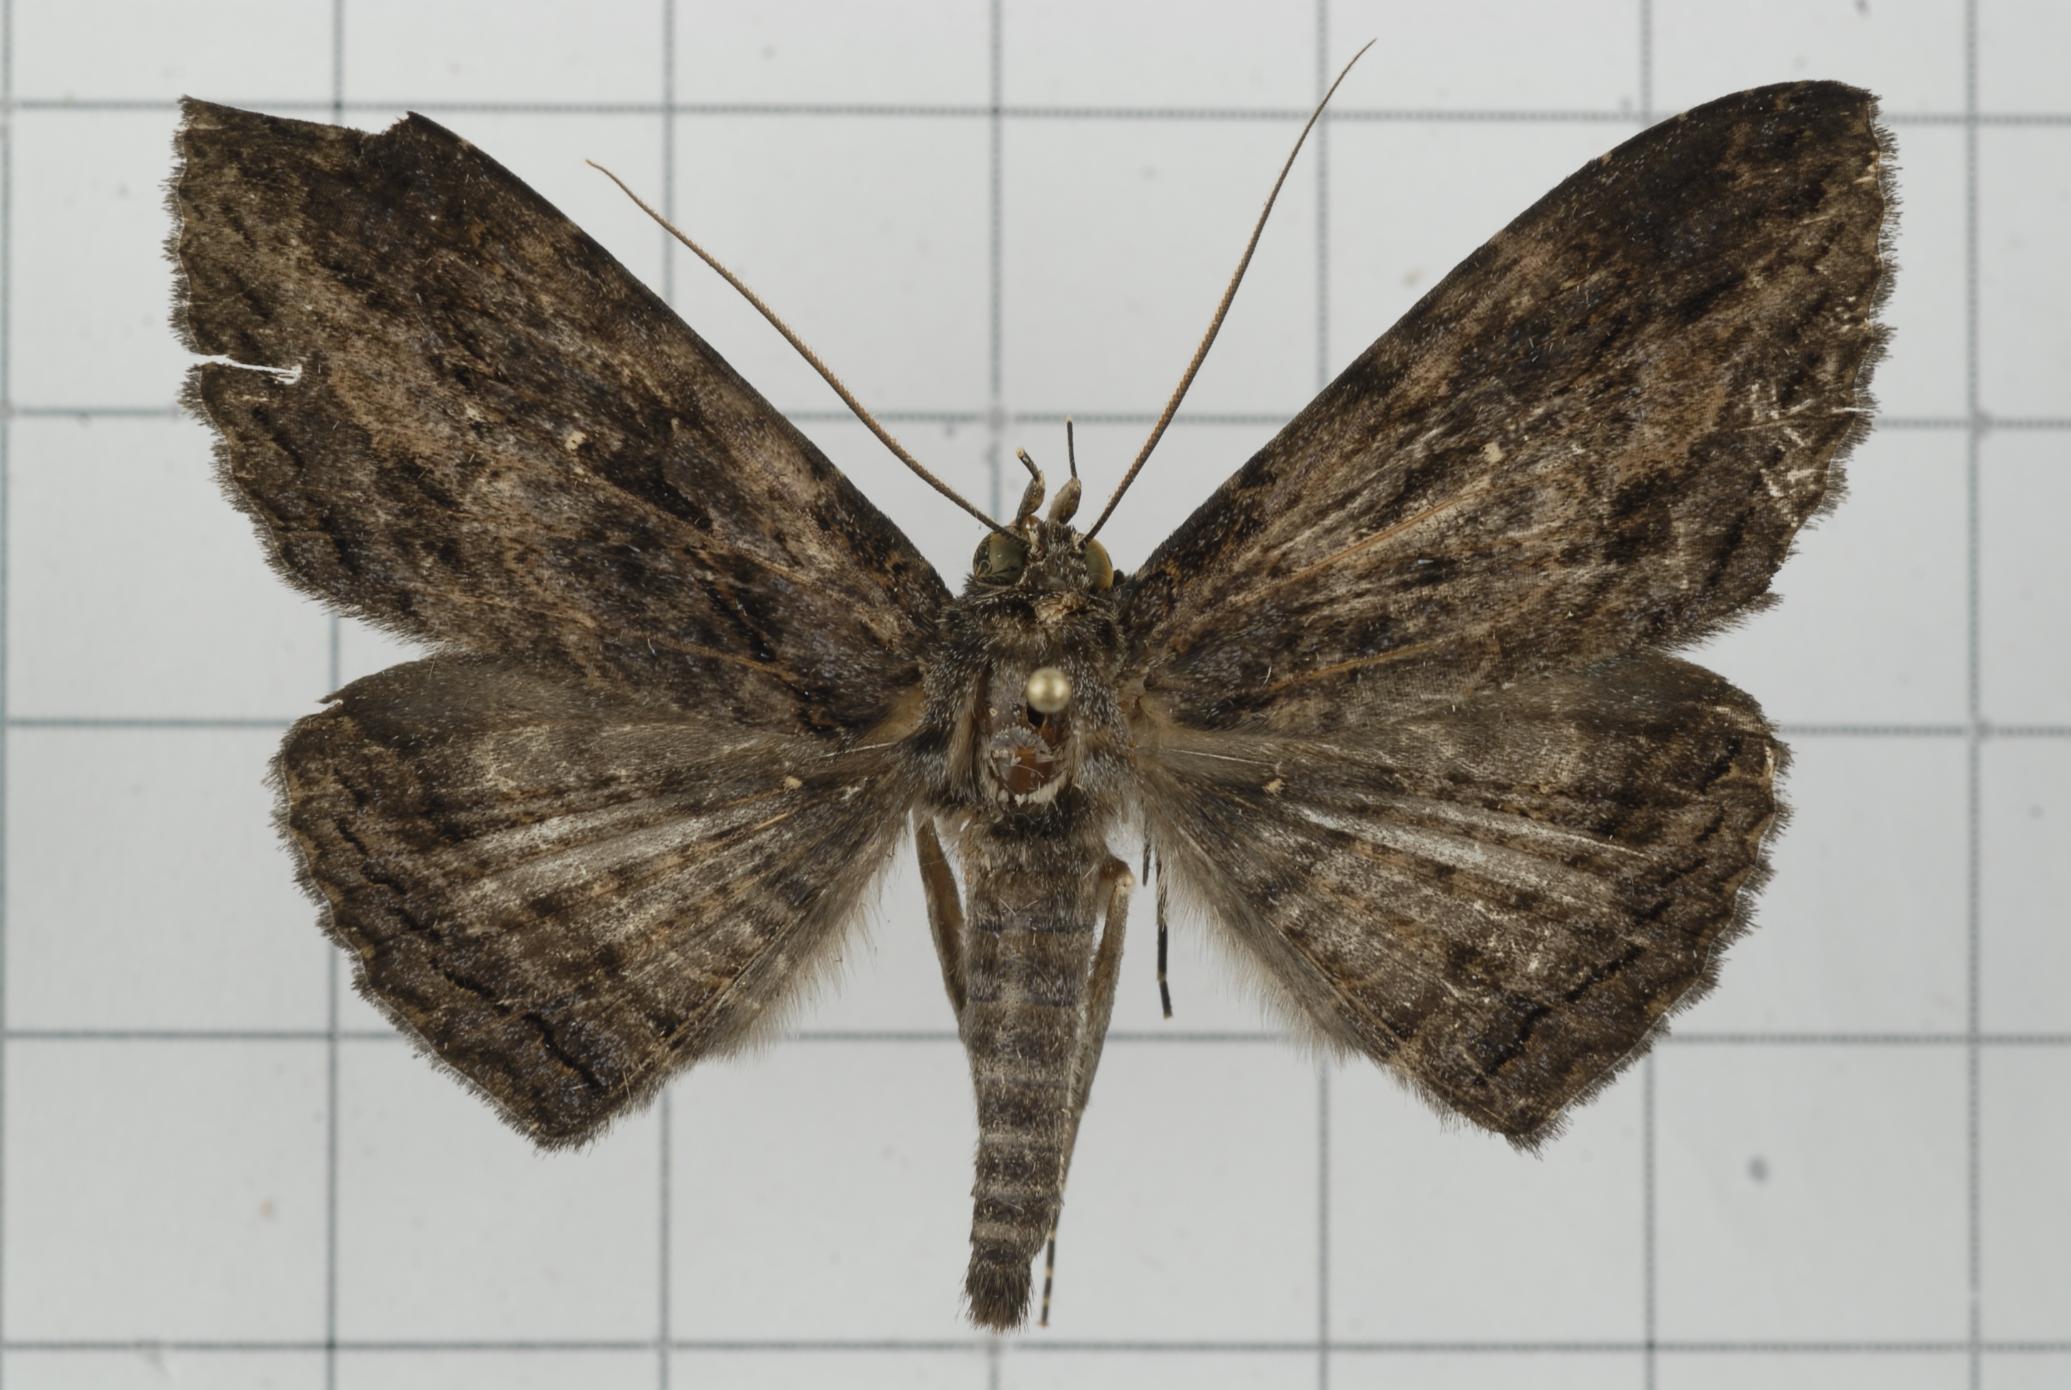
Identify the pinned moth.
Anisoneura salebrosa
